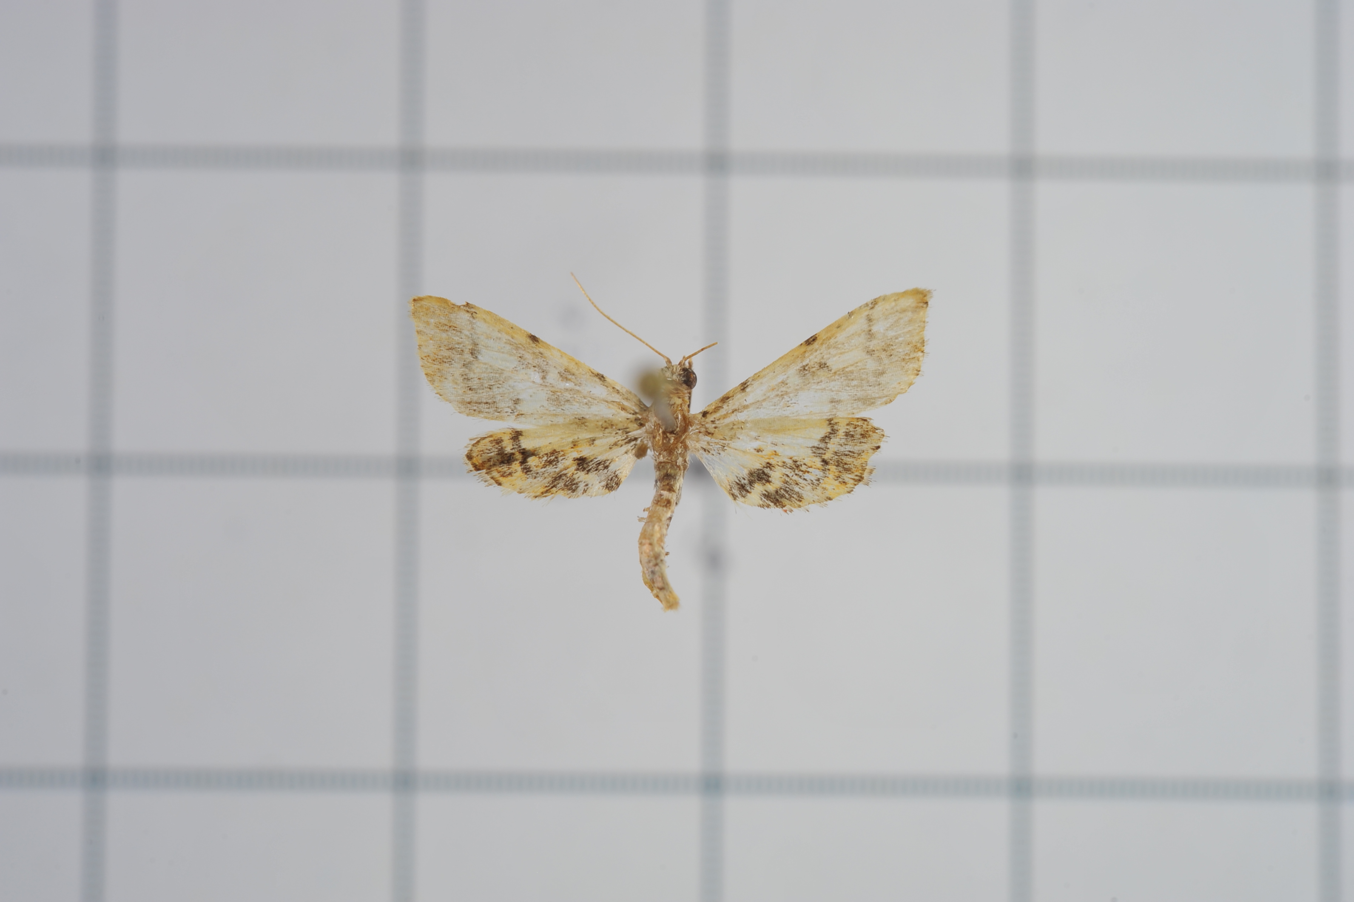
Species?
Lamprosema commixta
